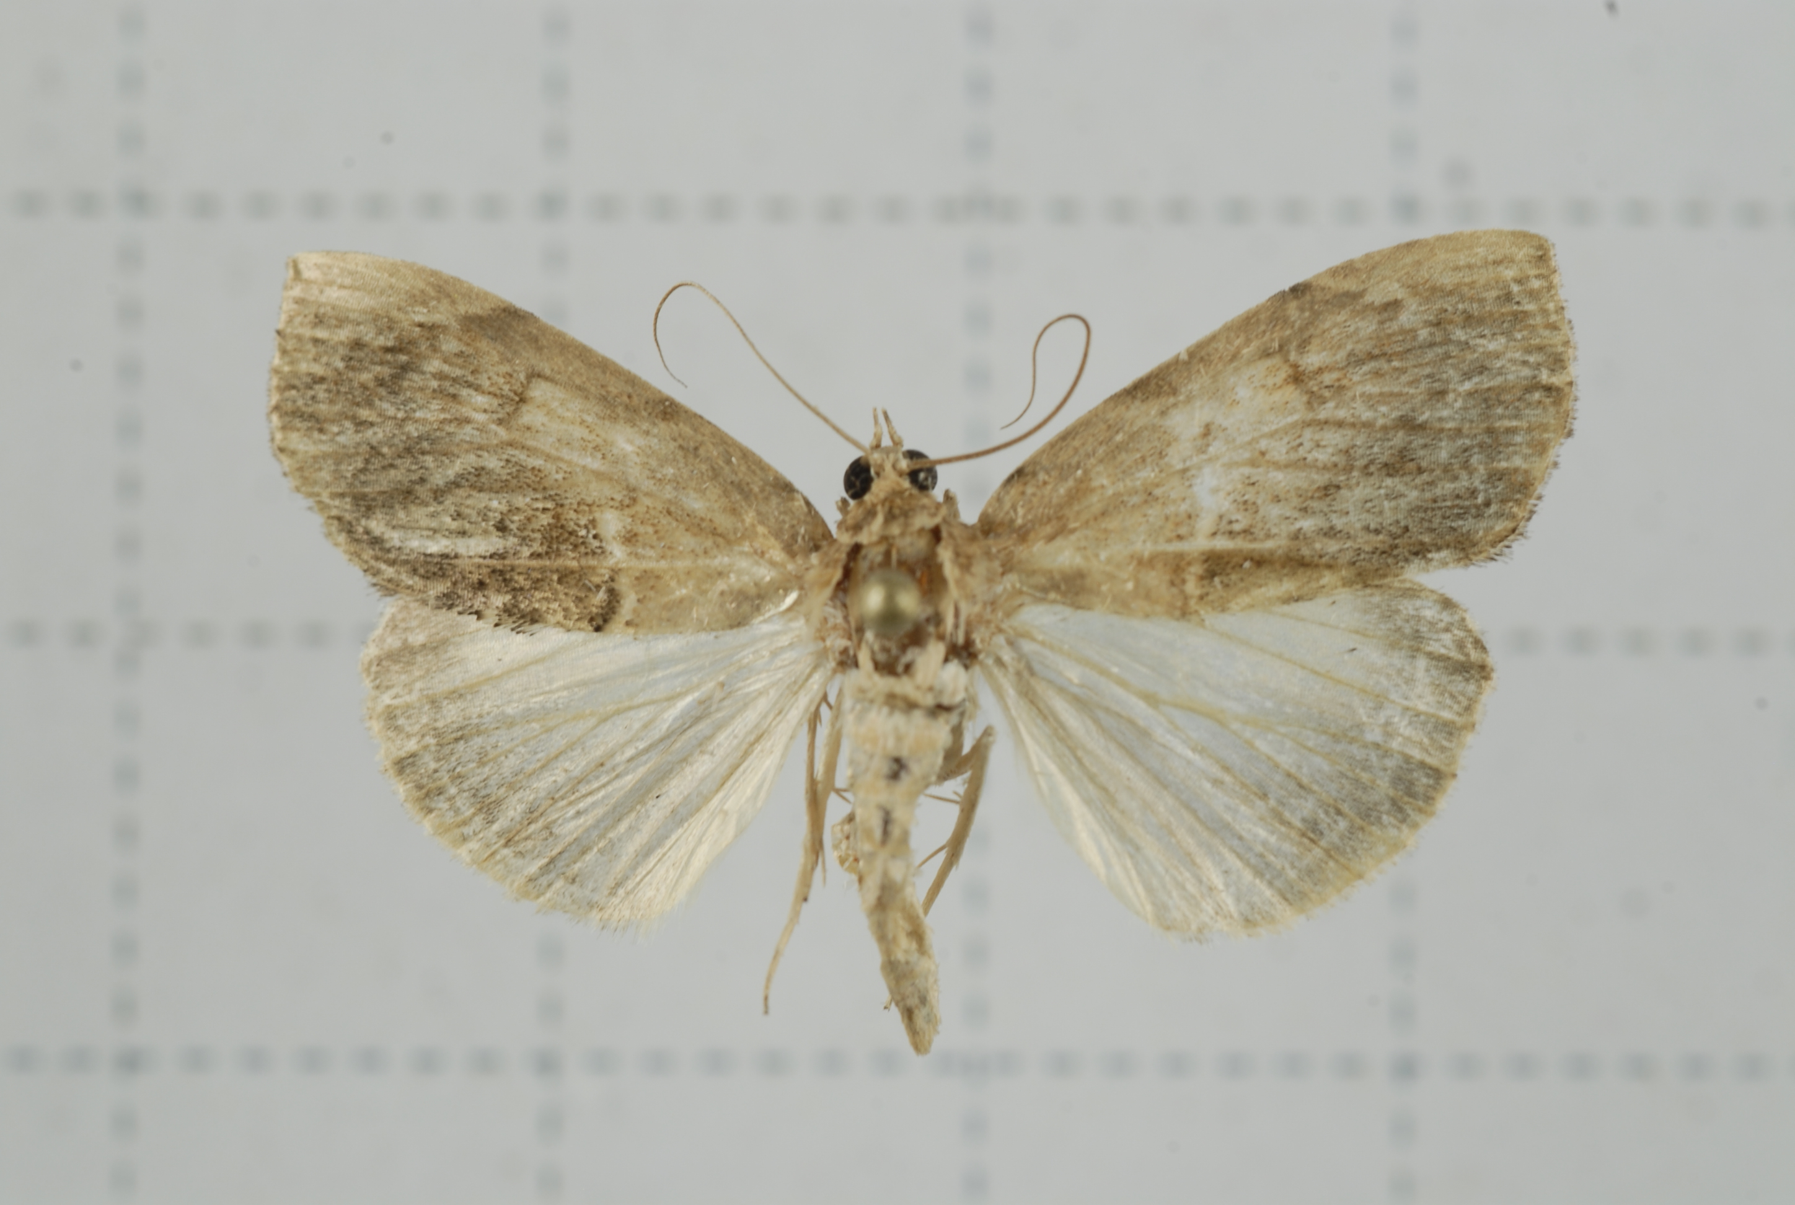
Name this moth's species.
Crocidolomia subhirsutalis
